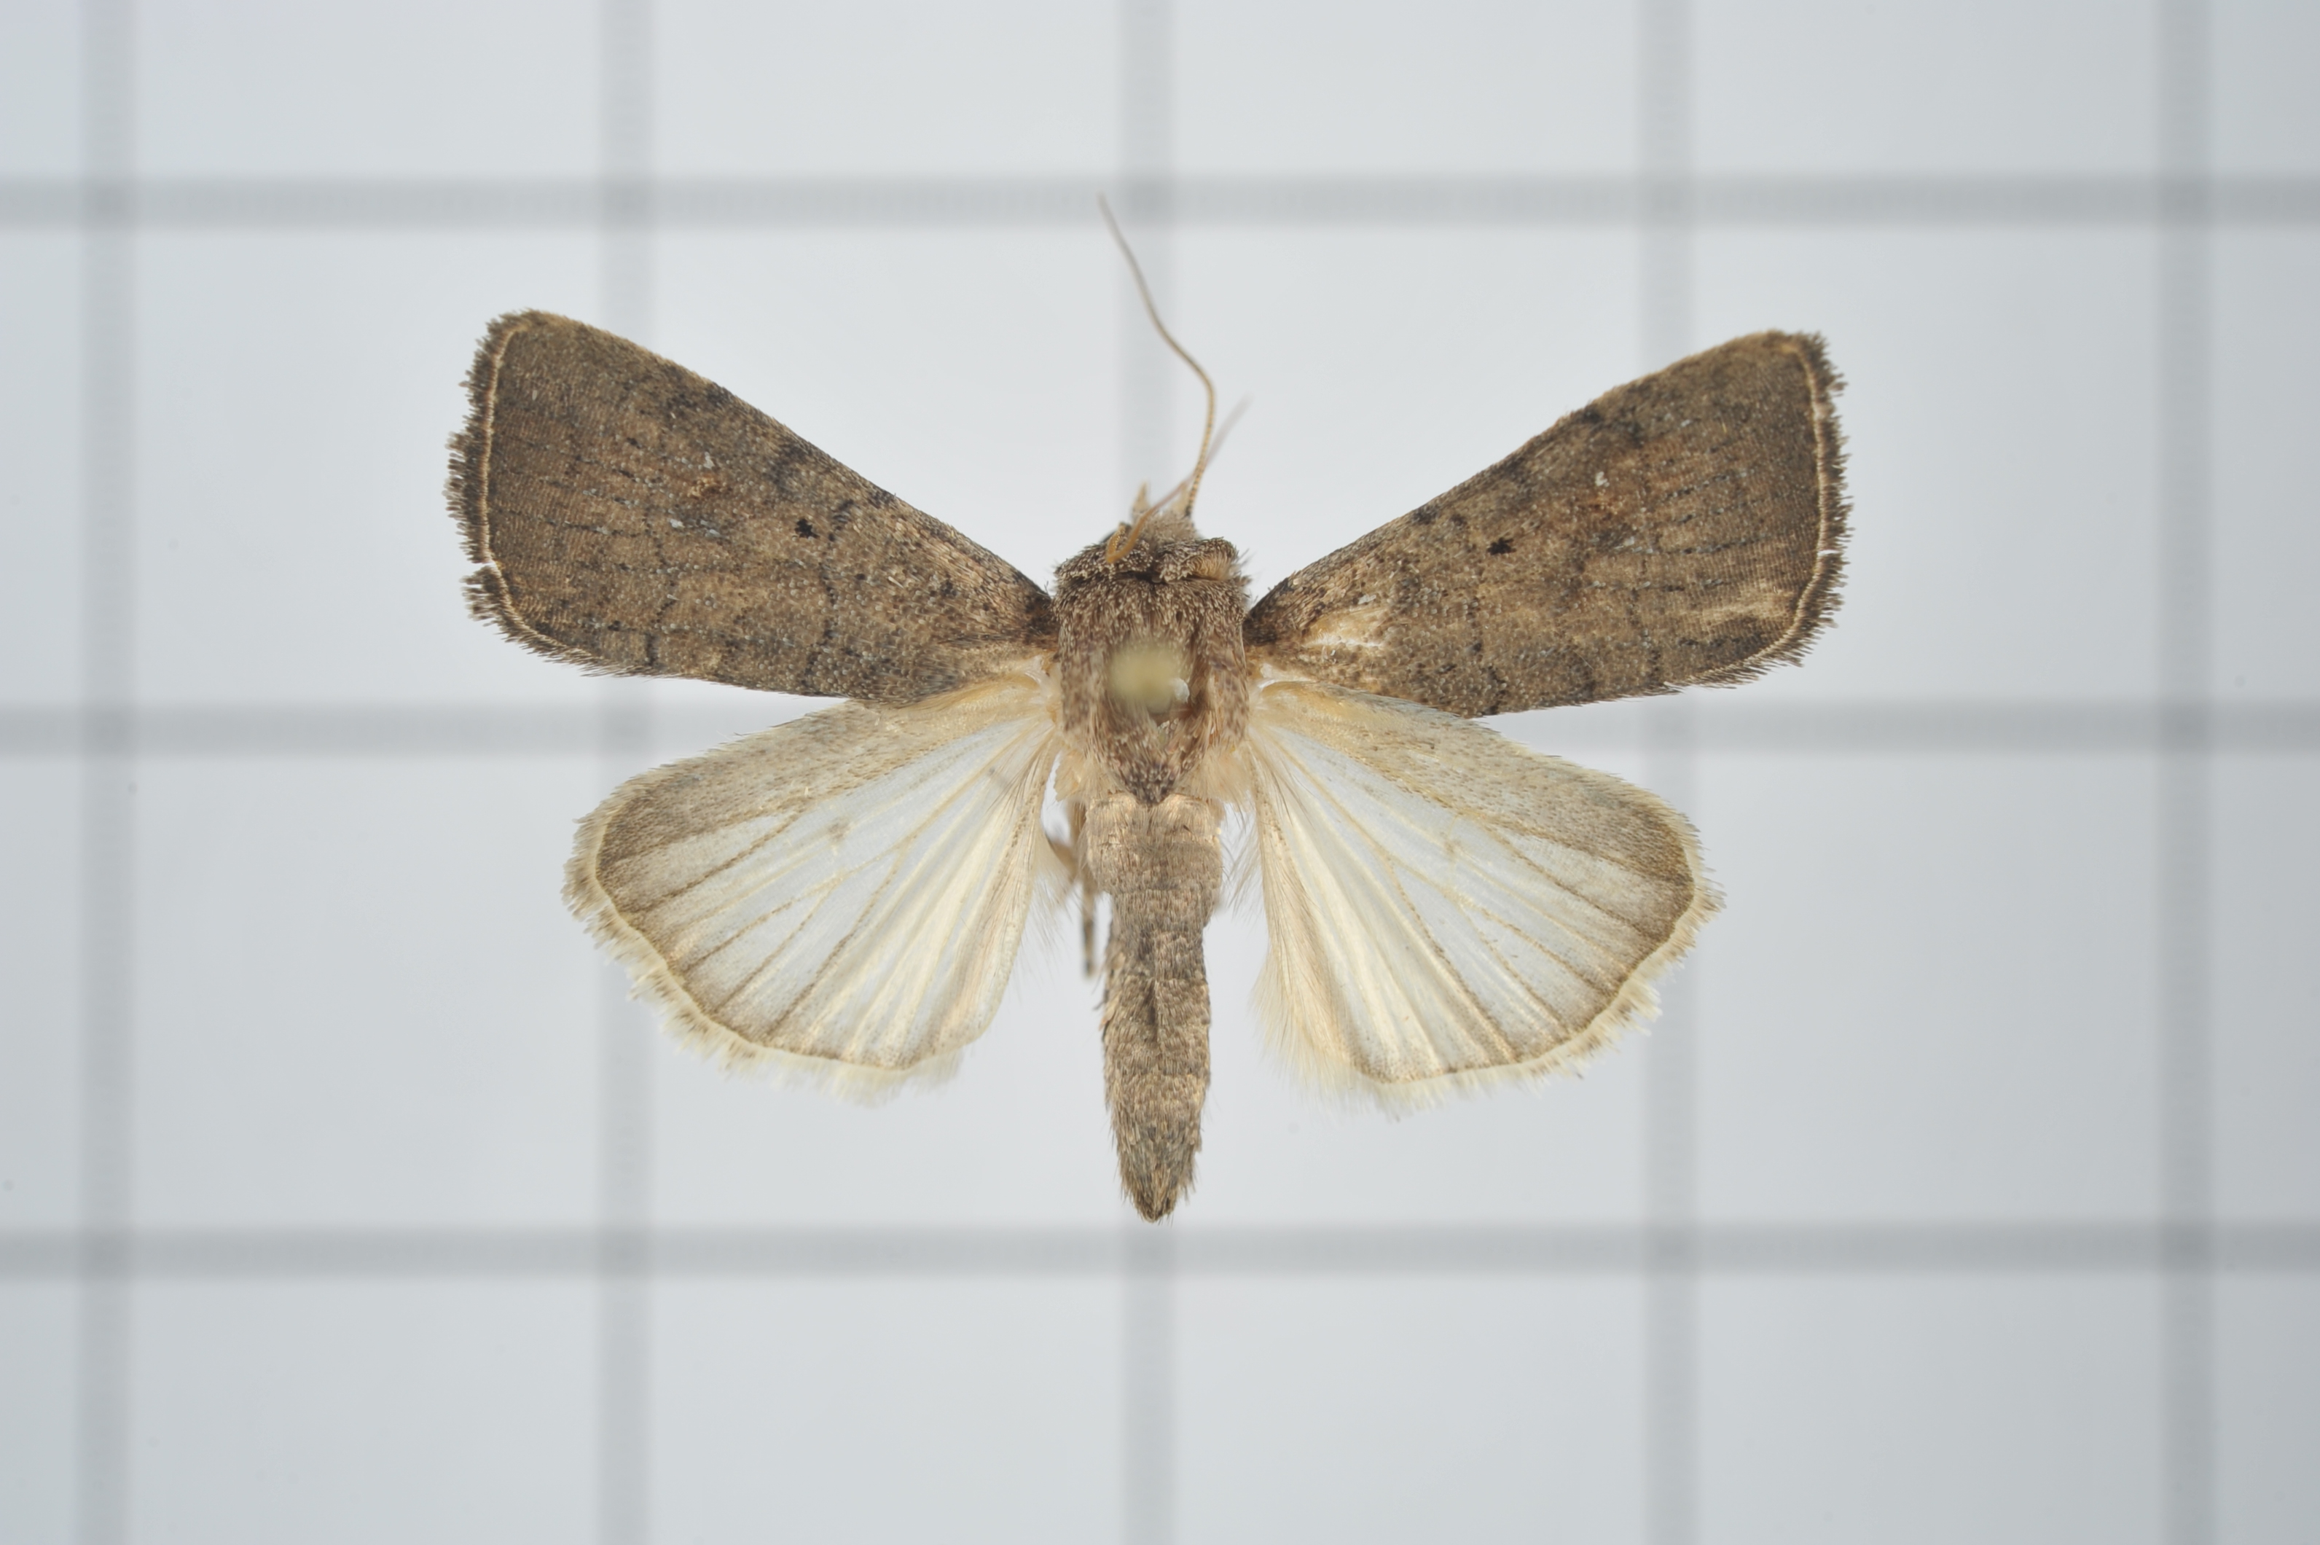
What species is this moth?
Proxenus stellata
